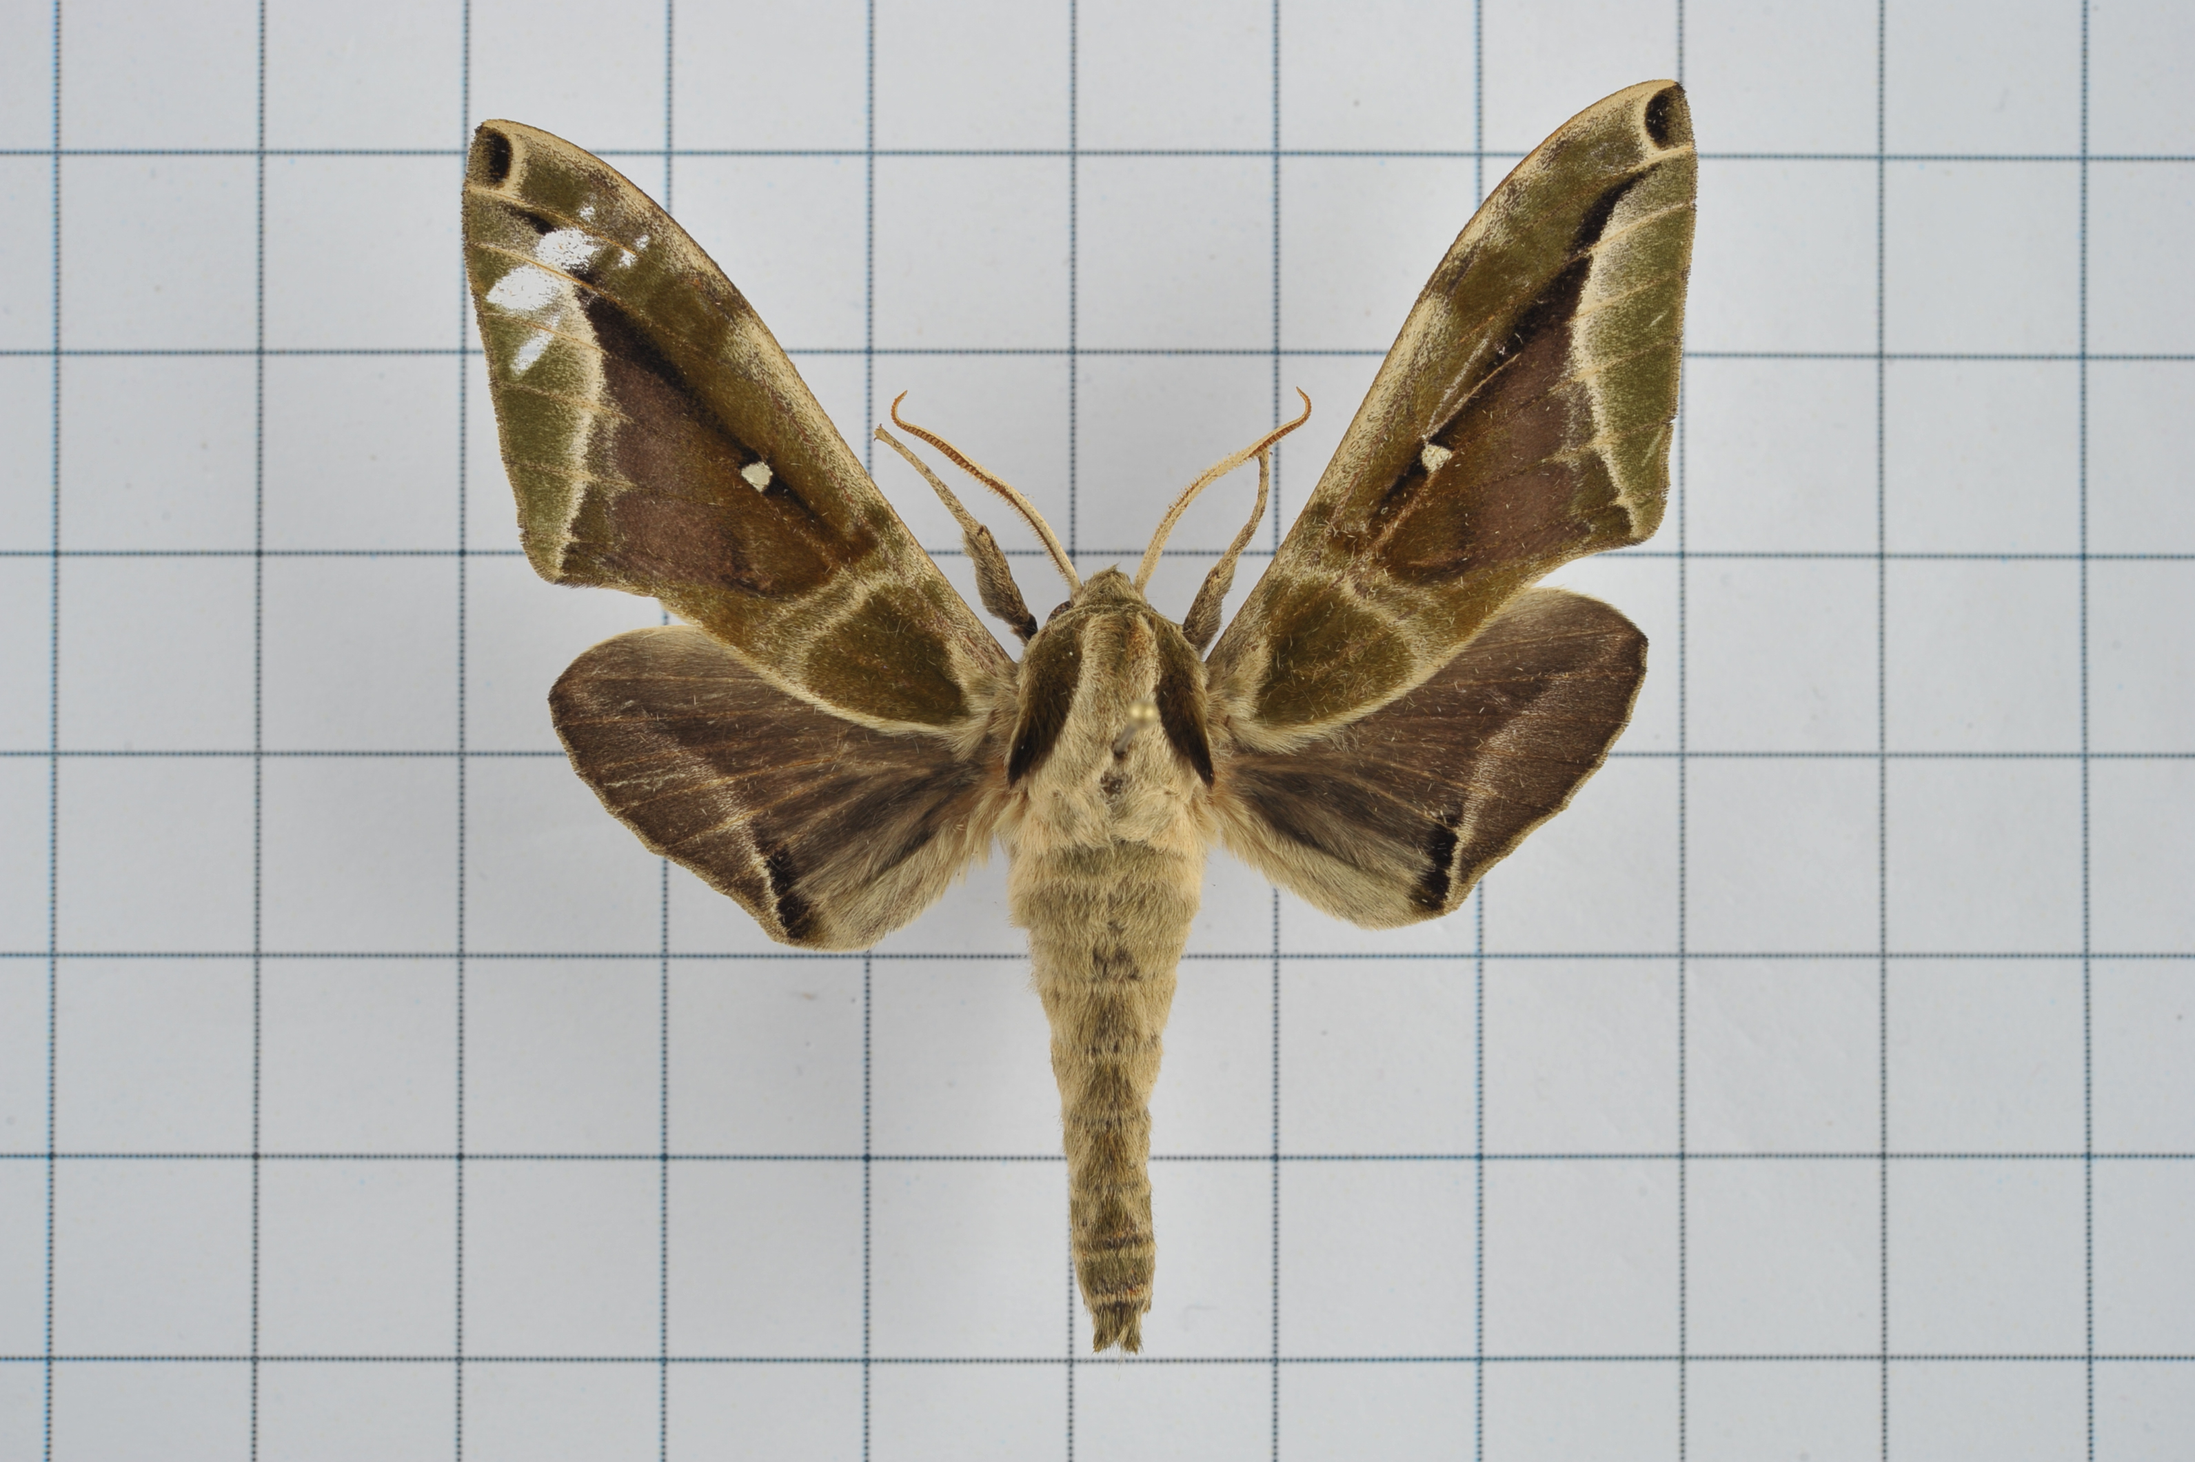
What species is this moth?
Parum colligata
